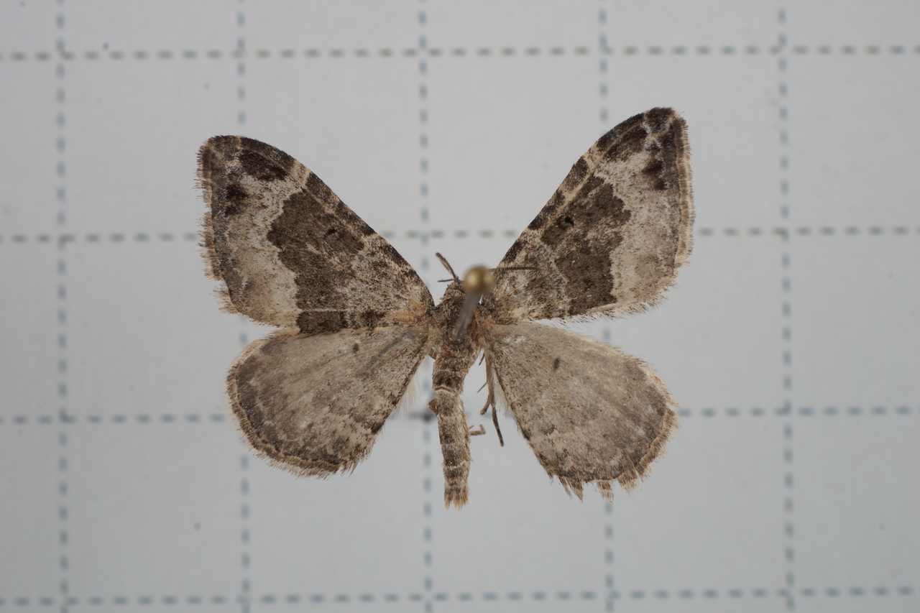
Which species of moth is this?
Xanthorhoe saturata
